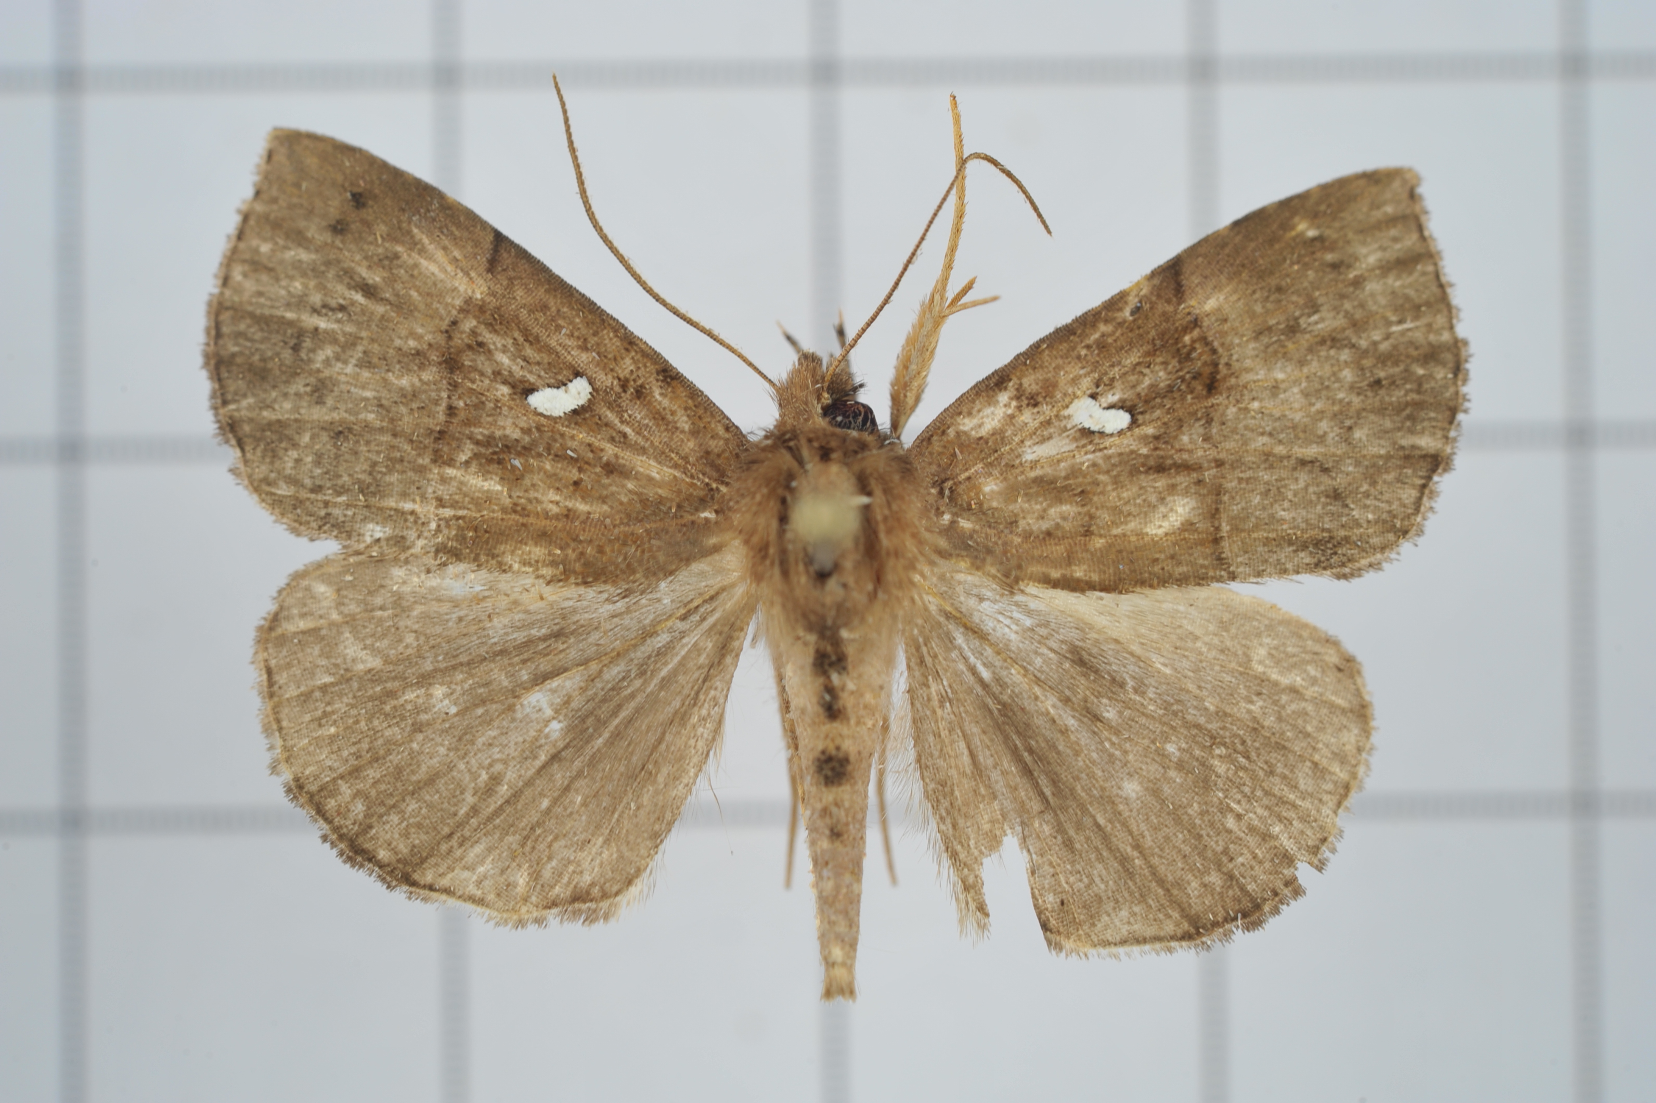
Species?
Hypena albopunctalis
